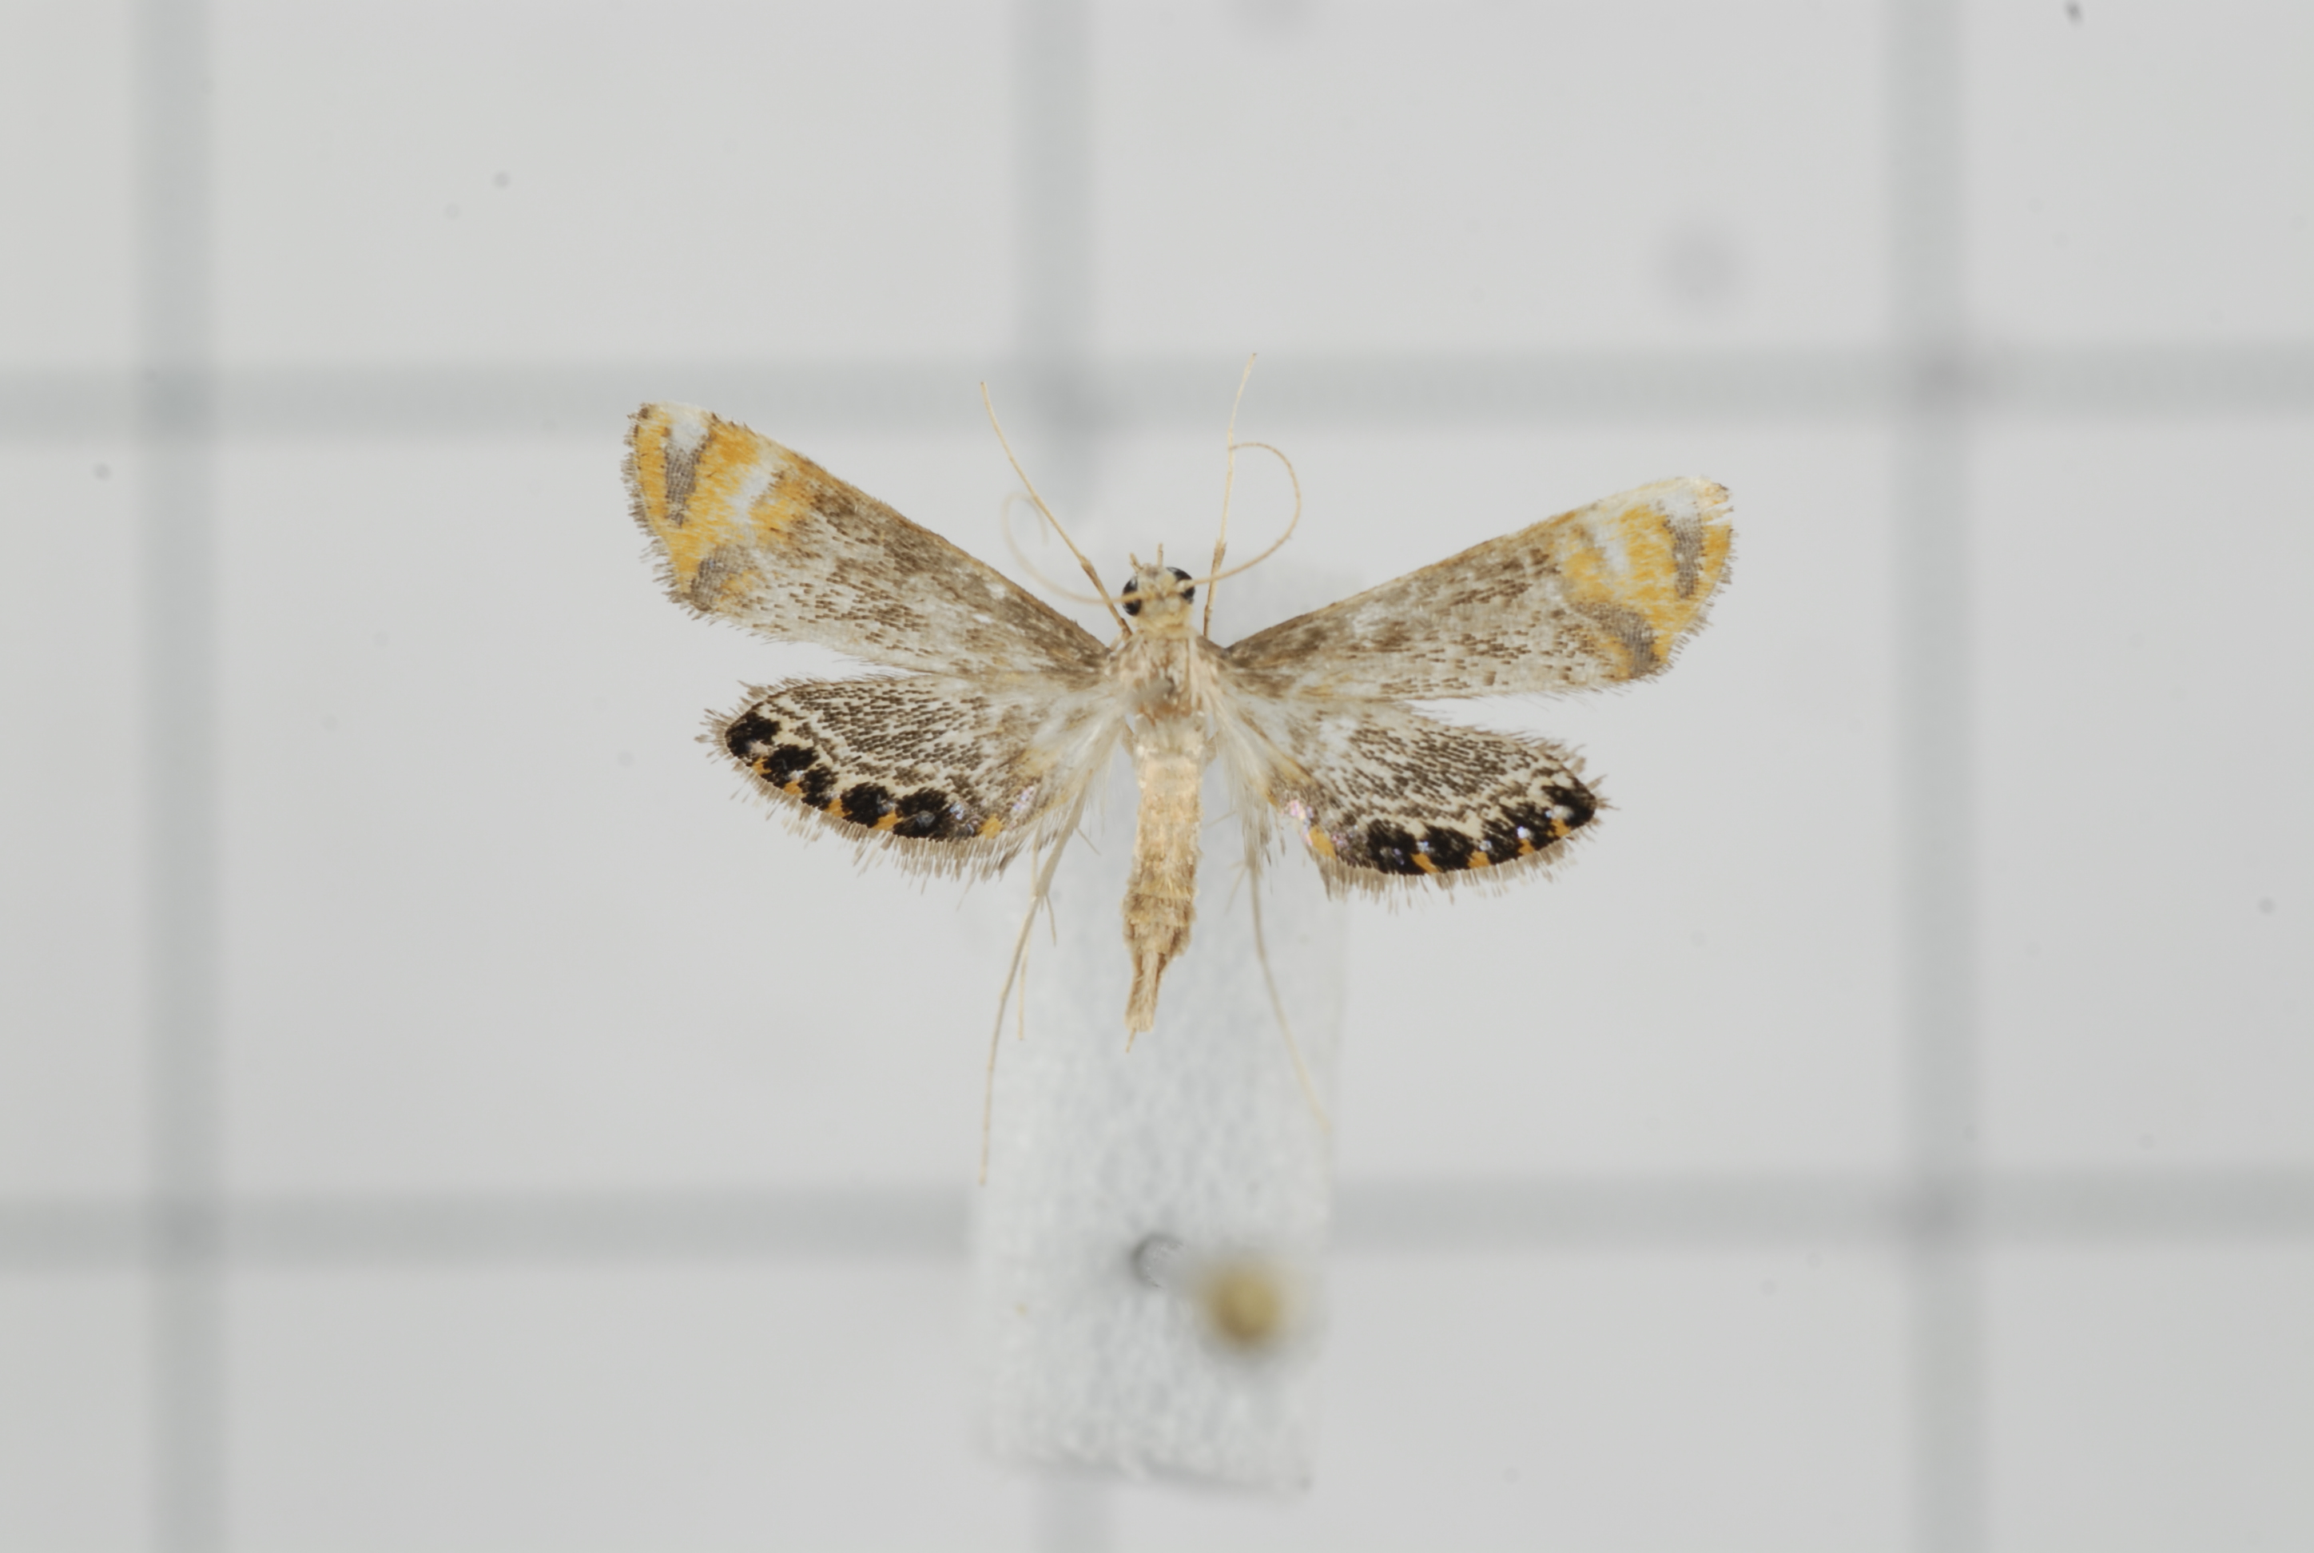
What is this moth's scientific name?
Nymphicula yoshiyasui
